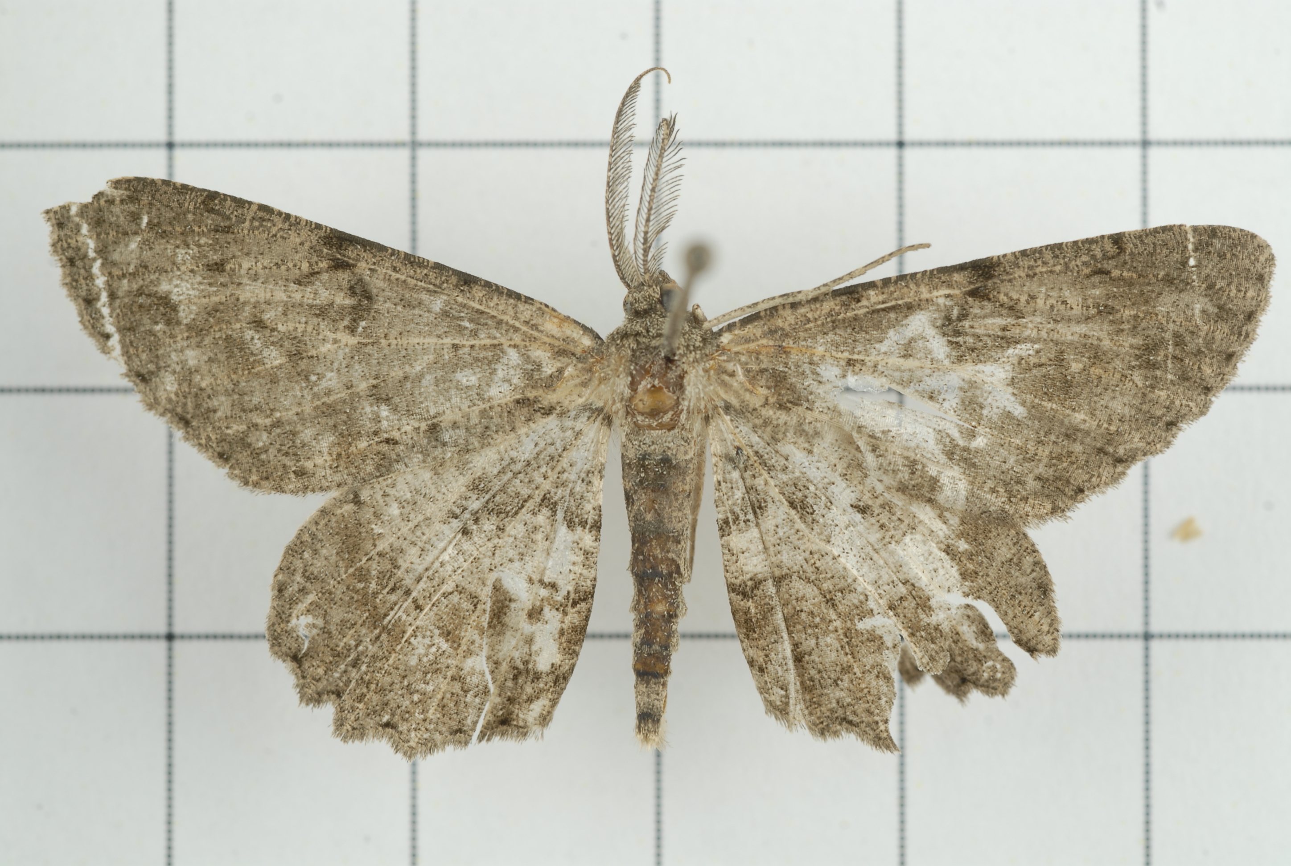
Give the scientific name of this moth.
Hypomecis punctinalis glos
